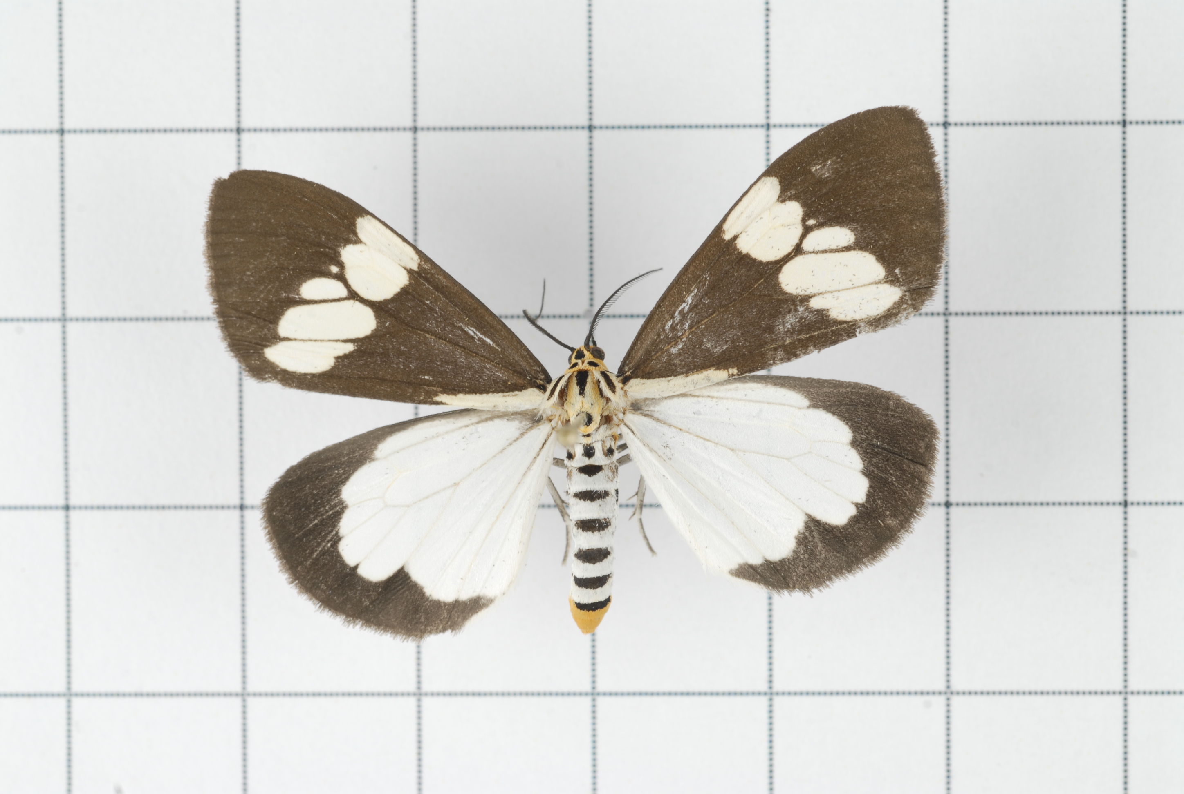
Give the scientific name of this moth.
Nyctemera lacticinia
